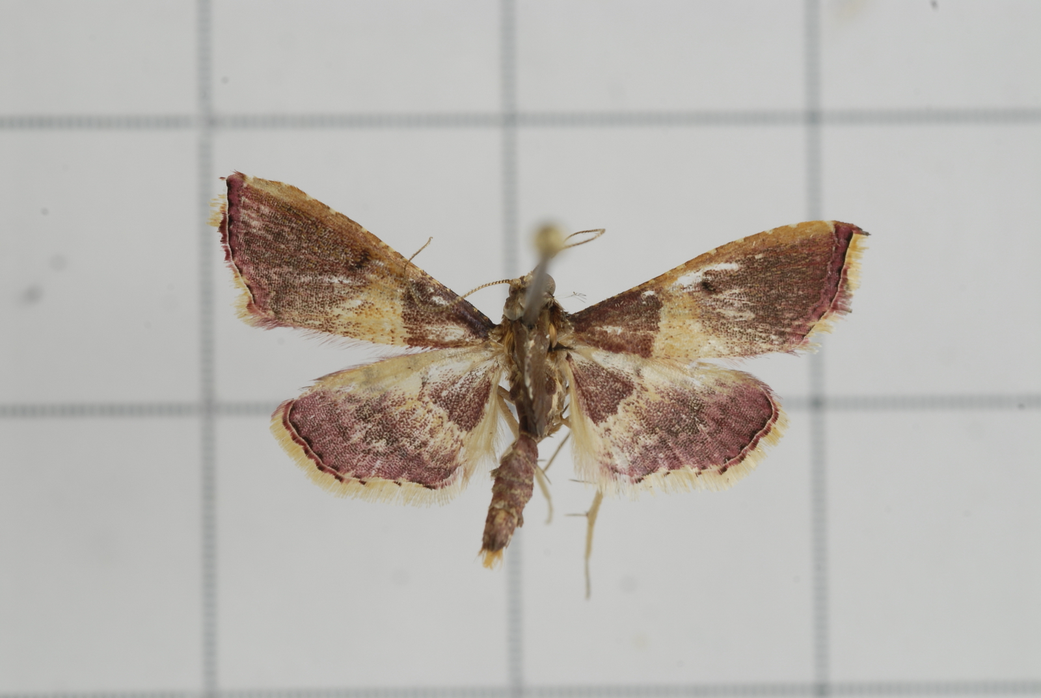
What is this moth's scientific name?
Endotricha olivacealis
